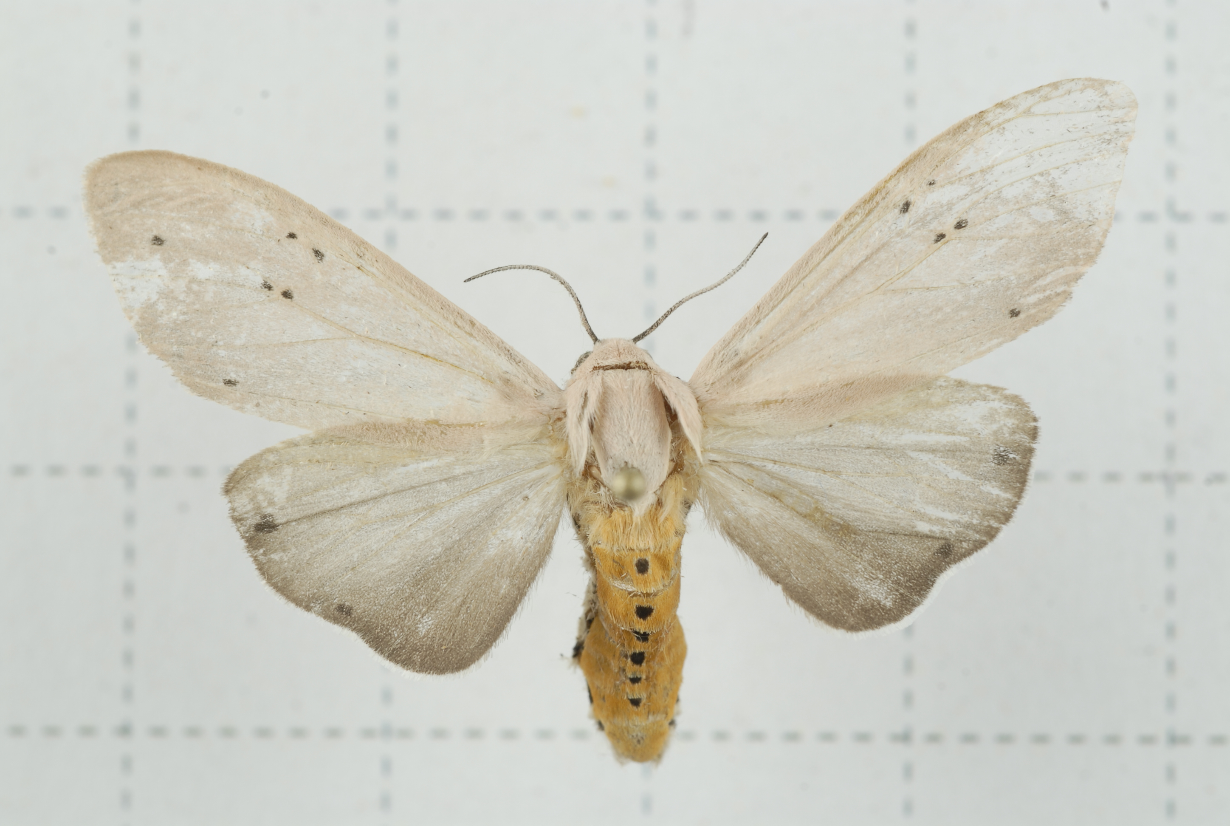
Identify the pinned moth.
Creatonotos transiens koni
